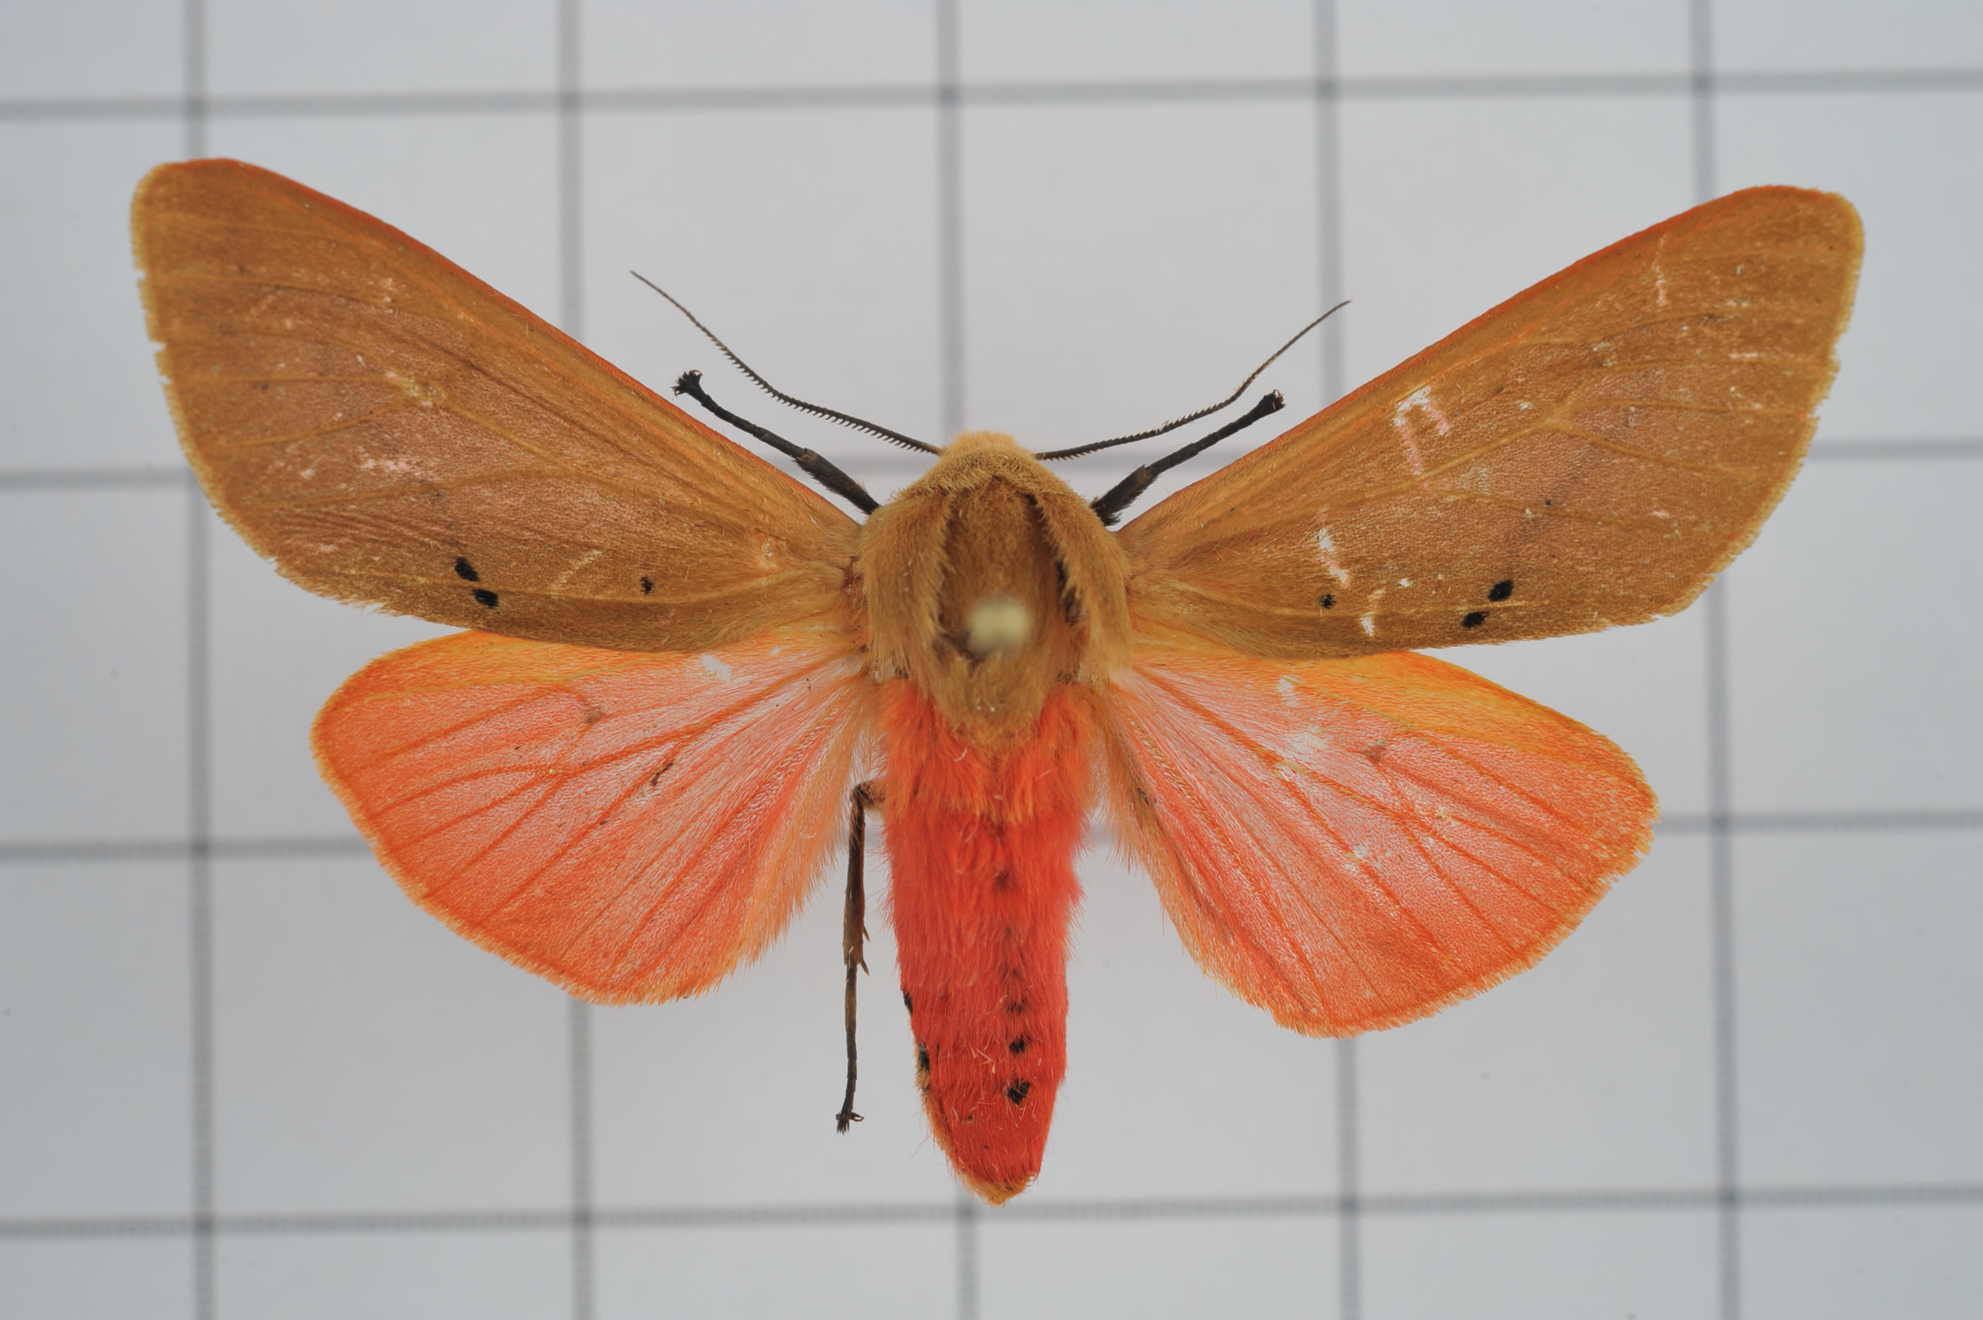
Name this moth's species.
Spilarctia wilemani
